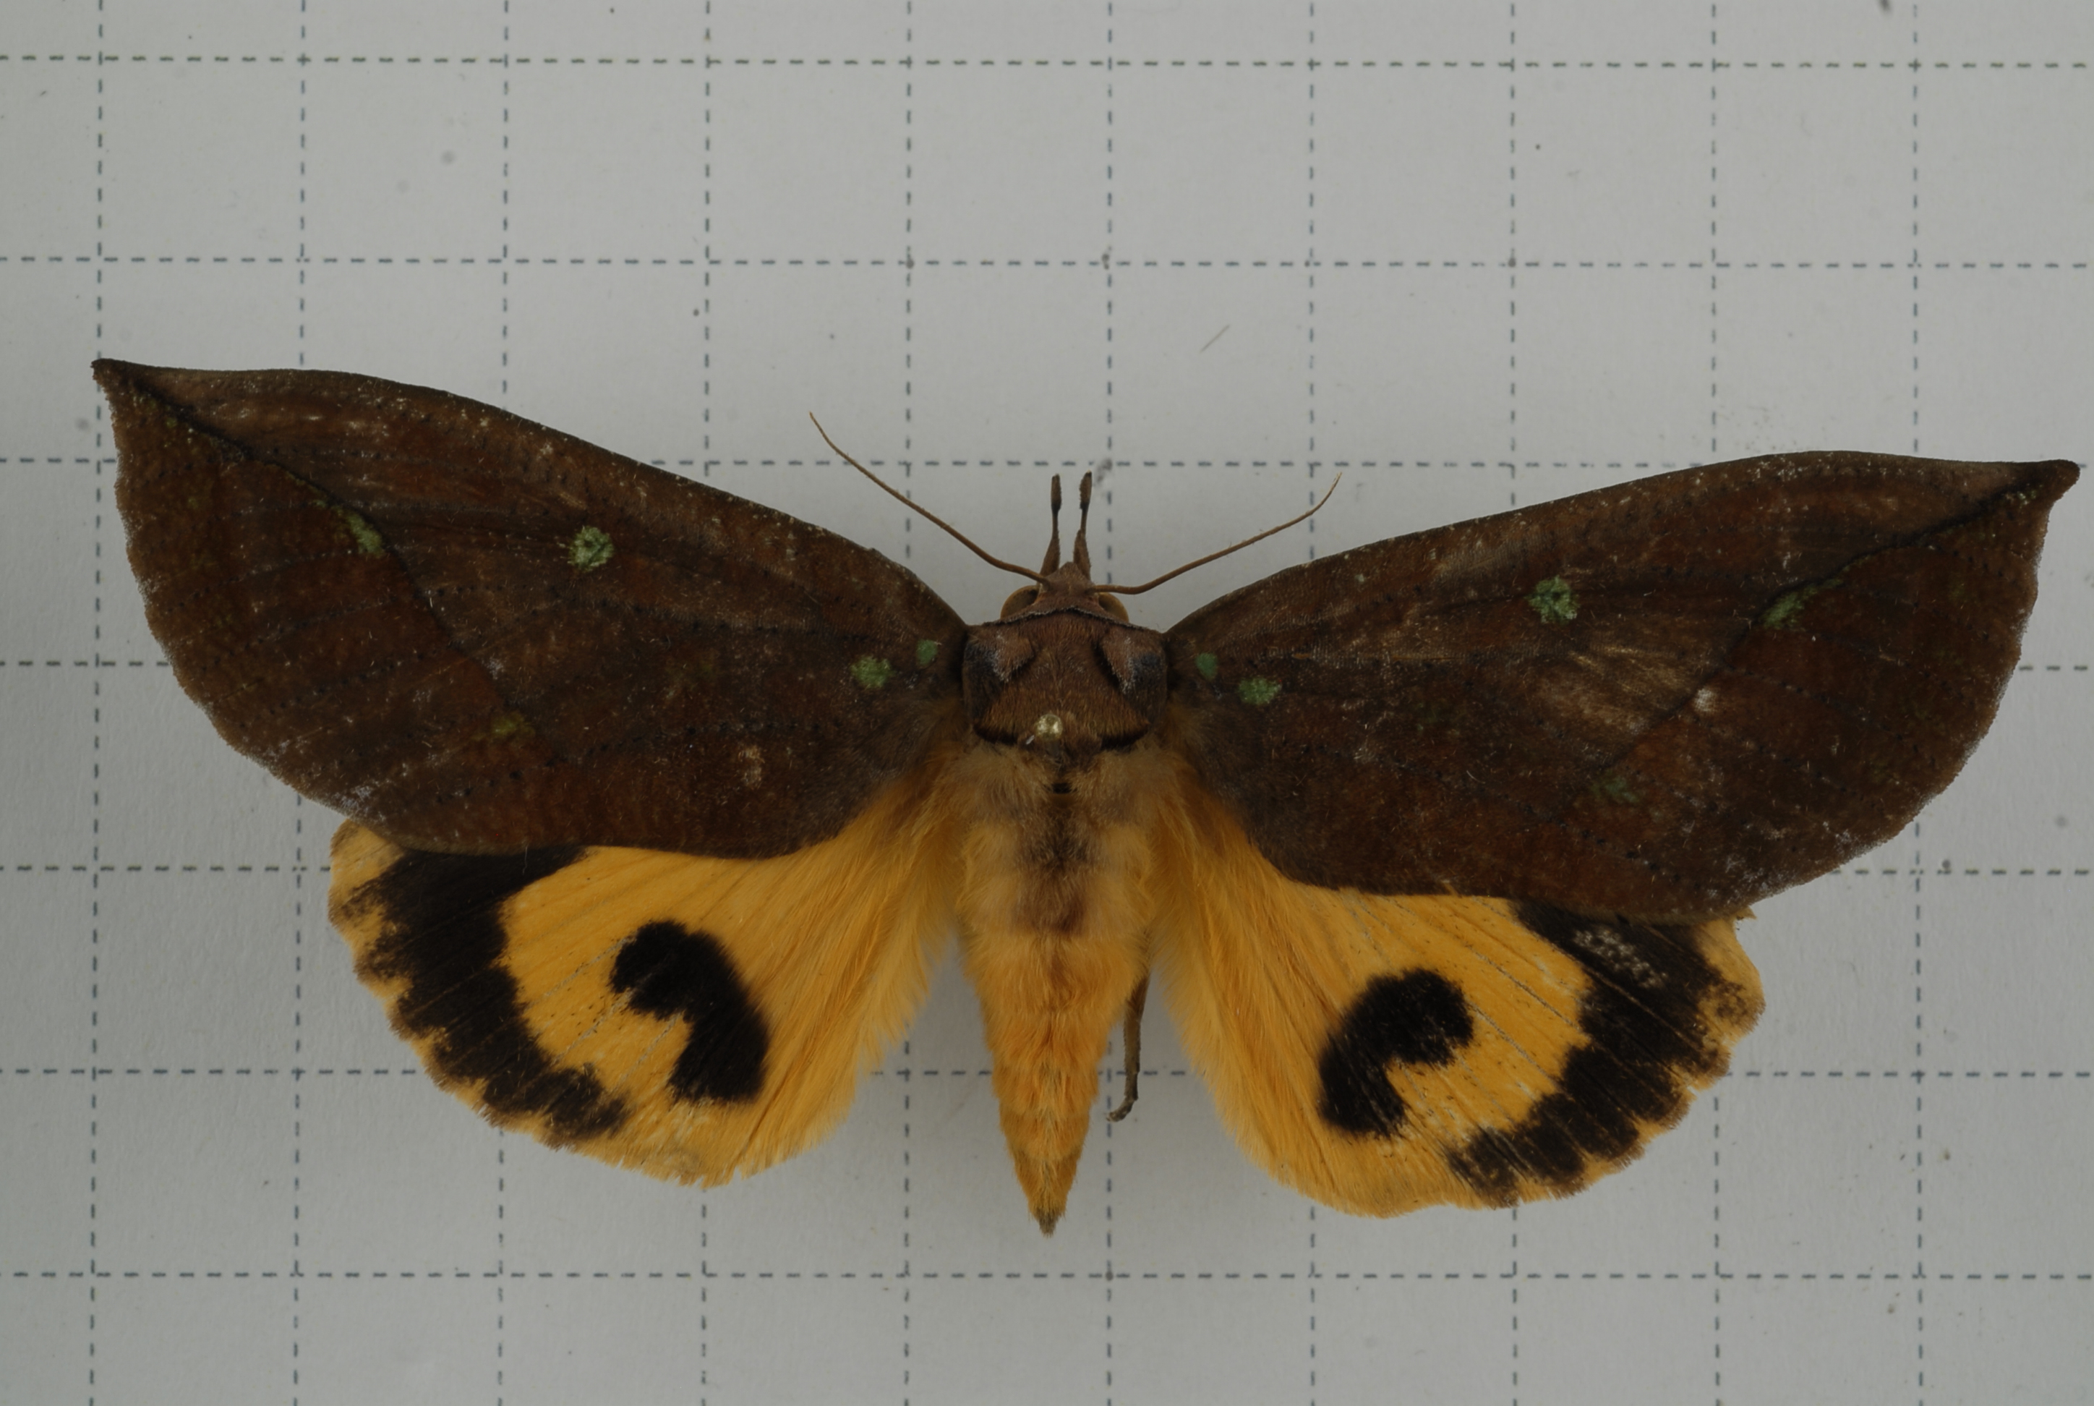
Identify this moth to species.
Eudocima okurai
